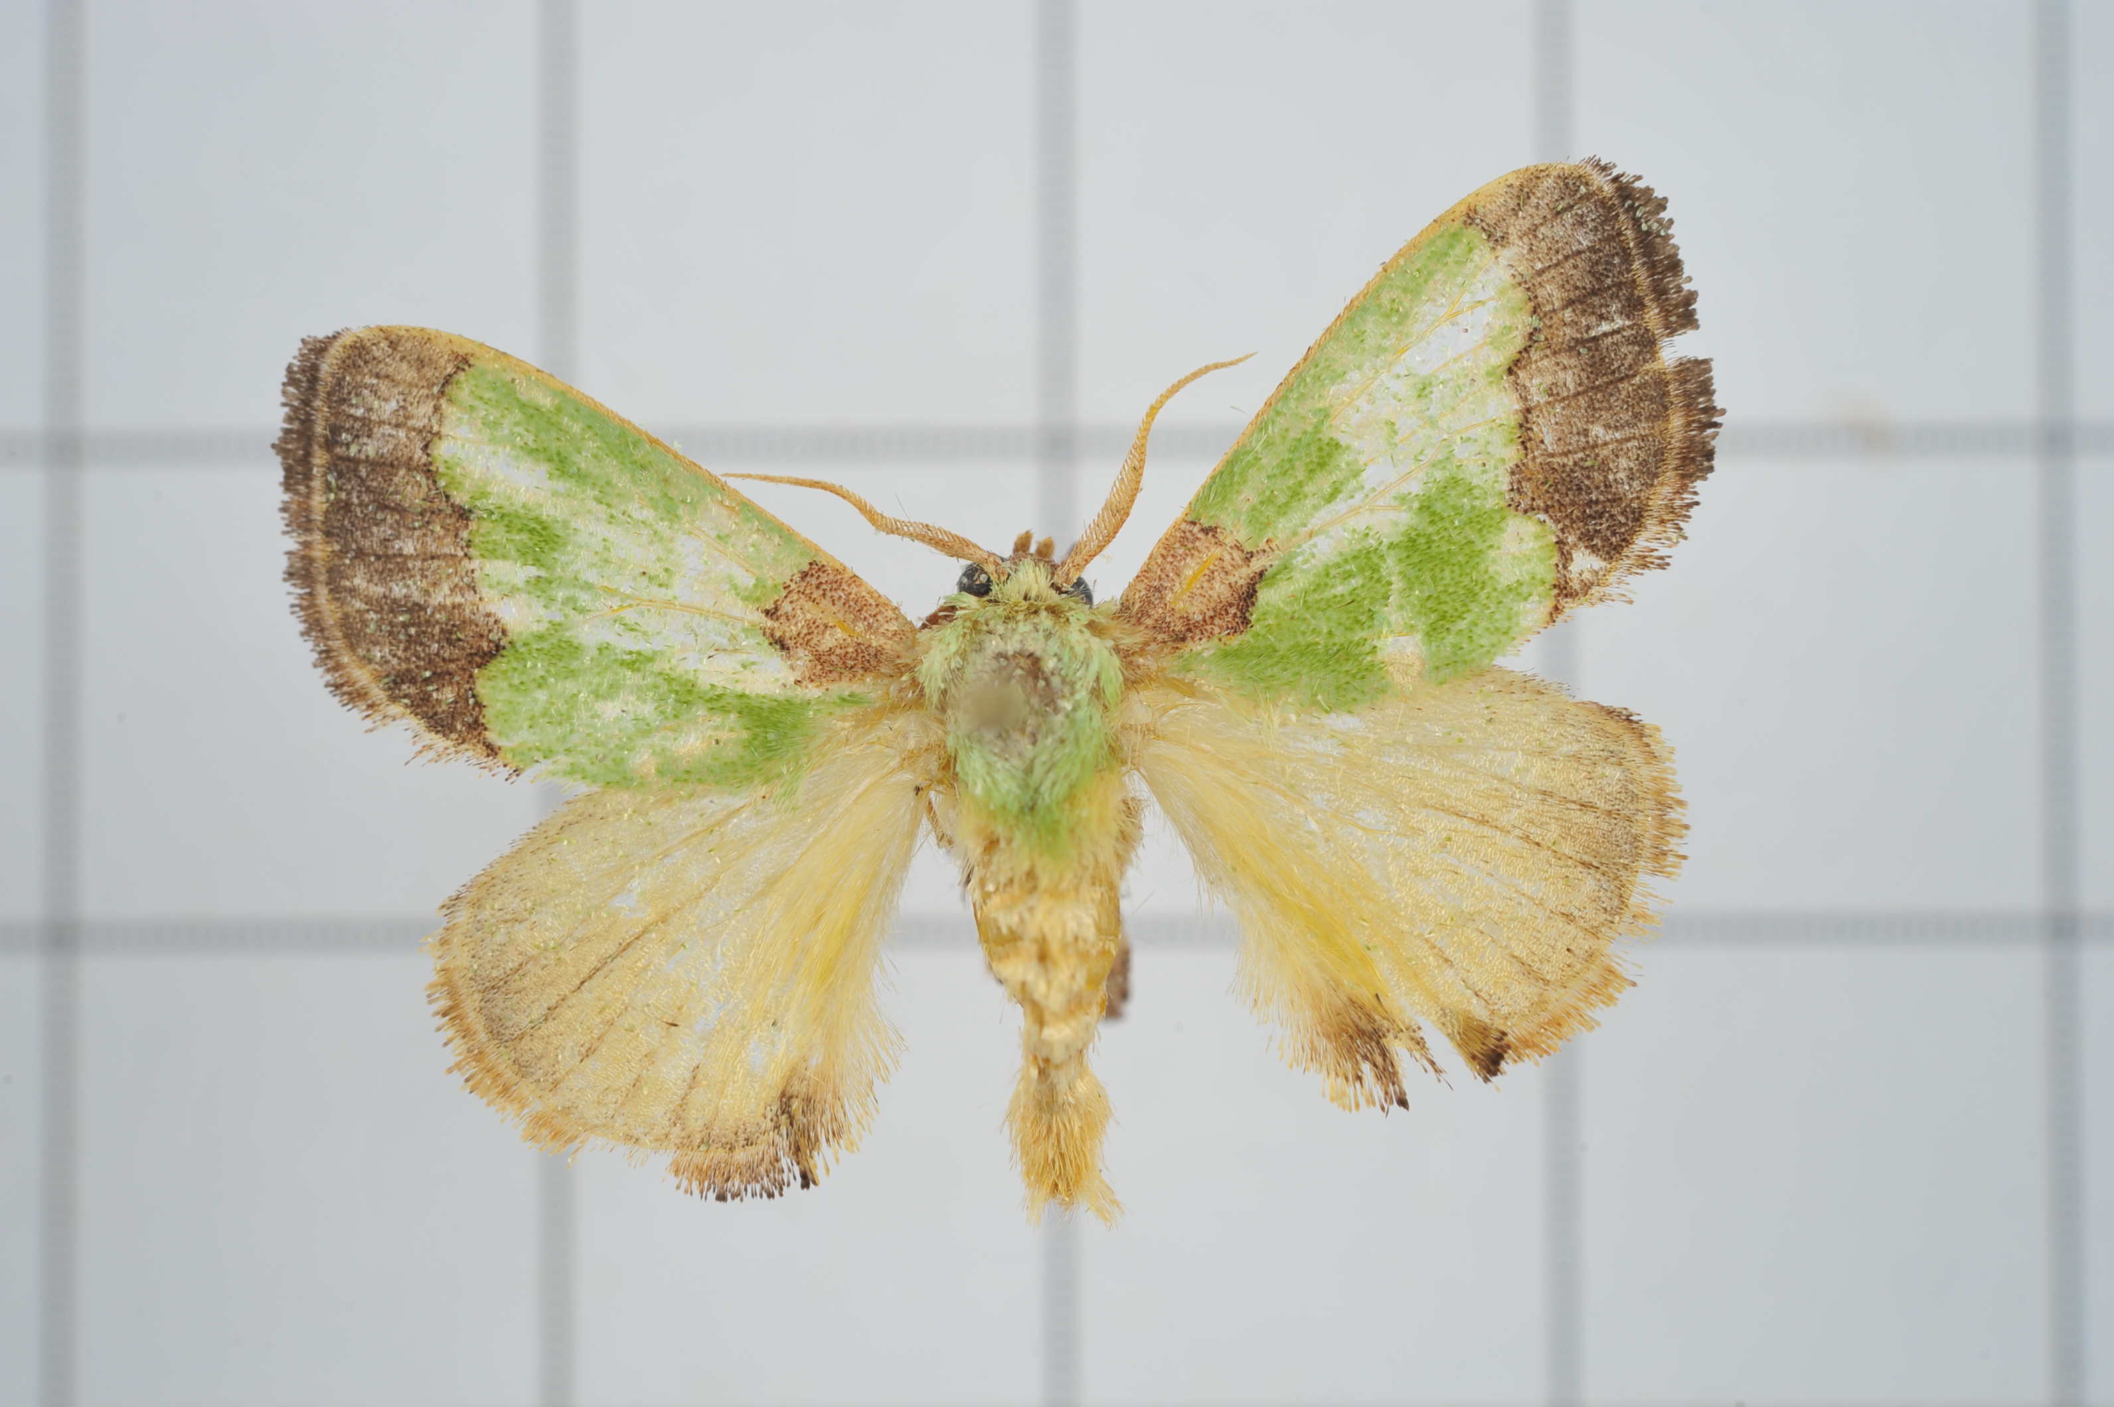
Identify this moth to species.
Parasa sinica
